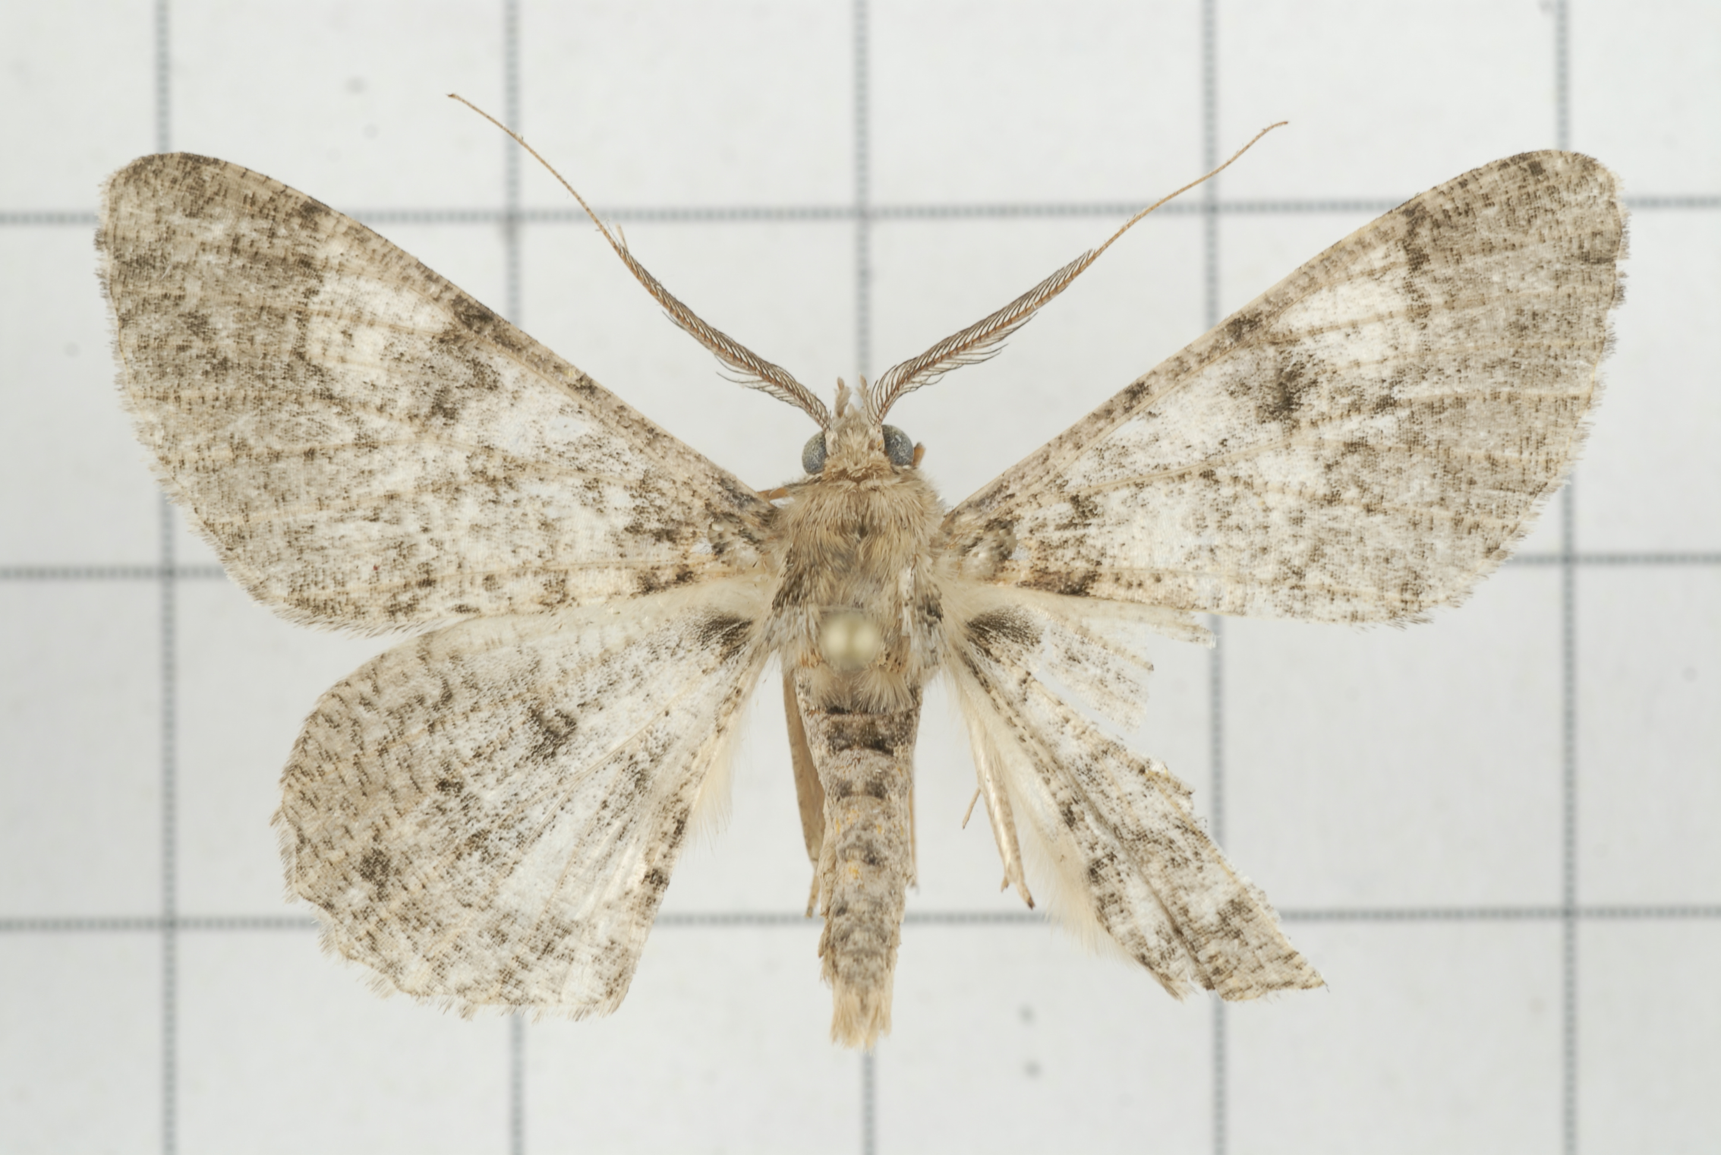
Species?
Cleora repulsaria repulsaria
